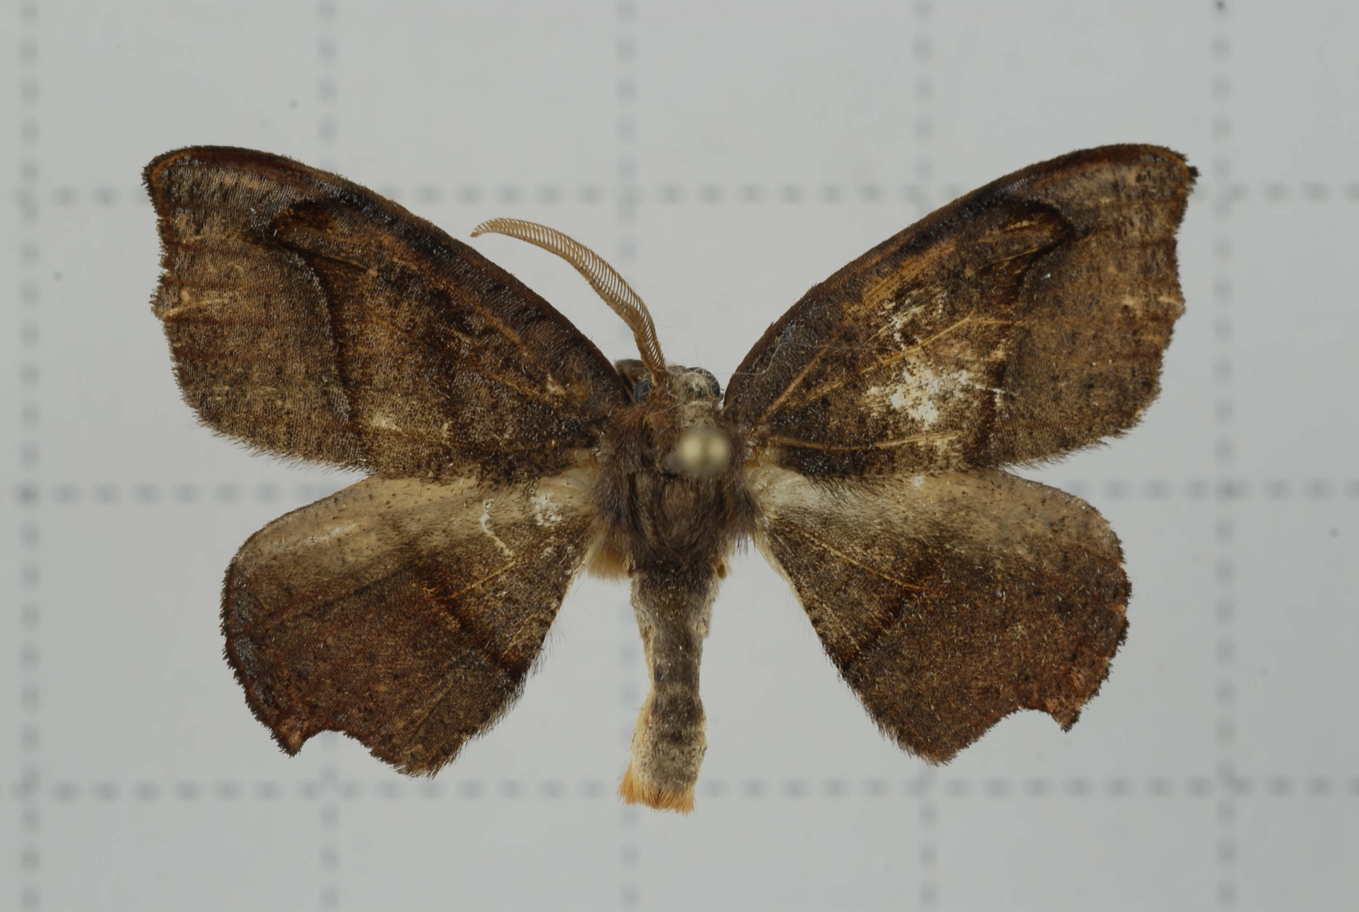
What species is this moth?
Neoreta purpureofascia
